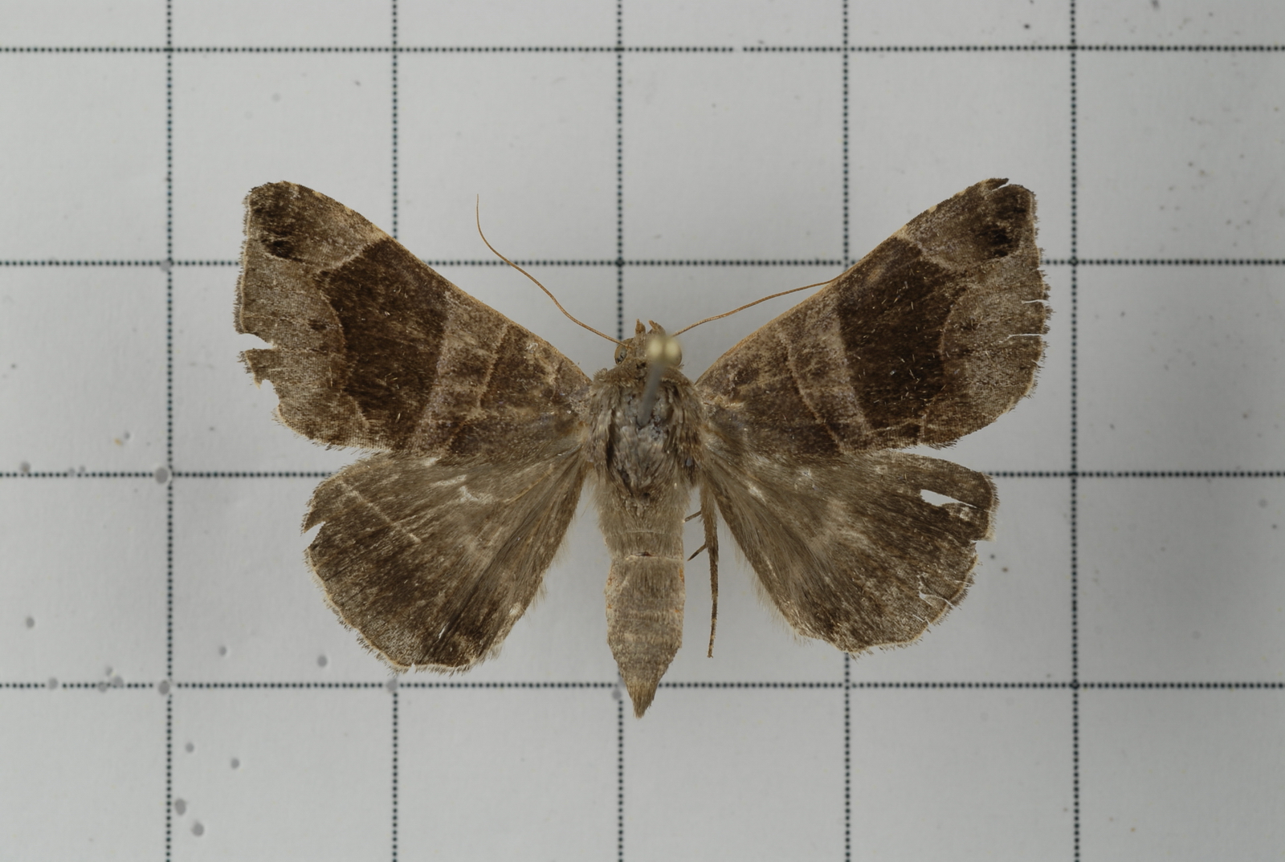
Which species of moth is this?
Bastilla joviana joviana
